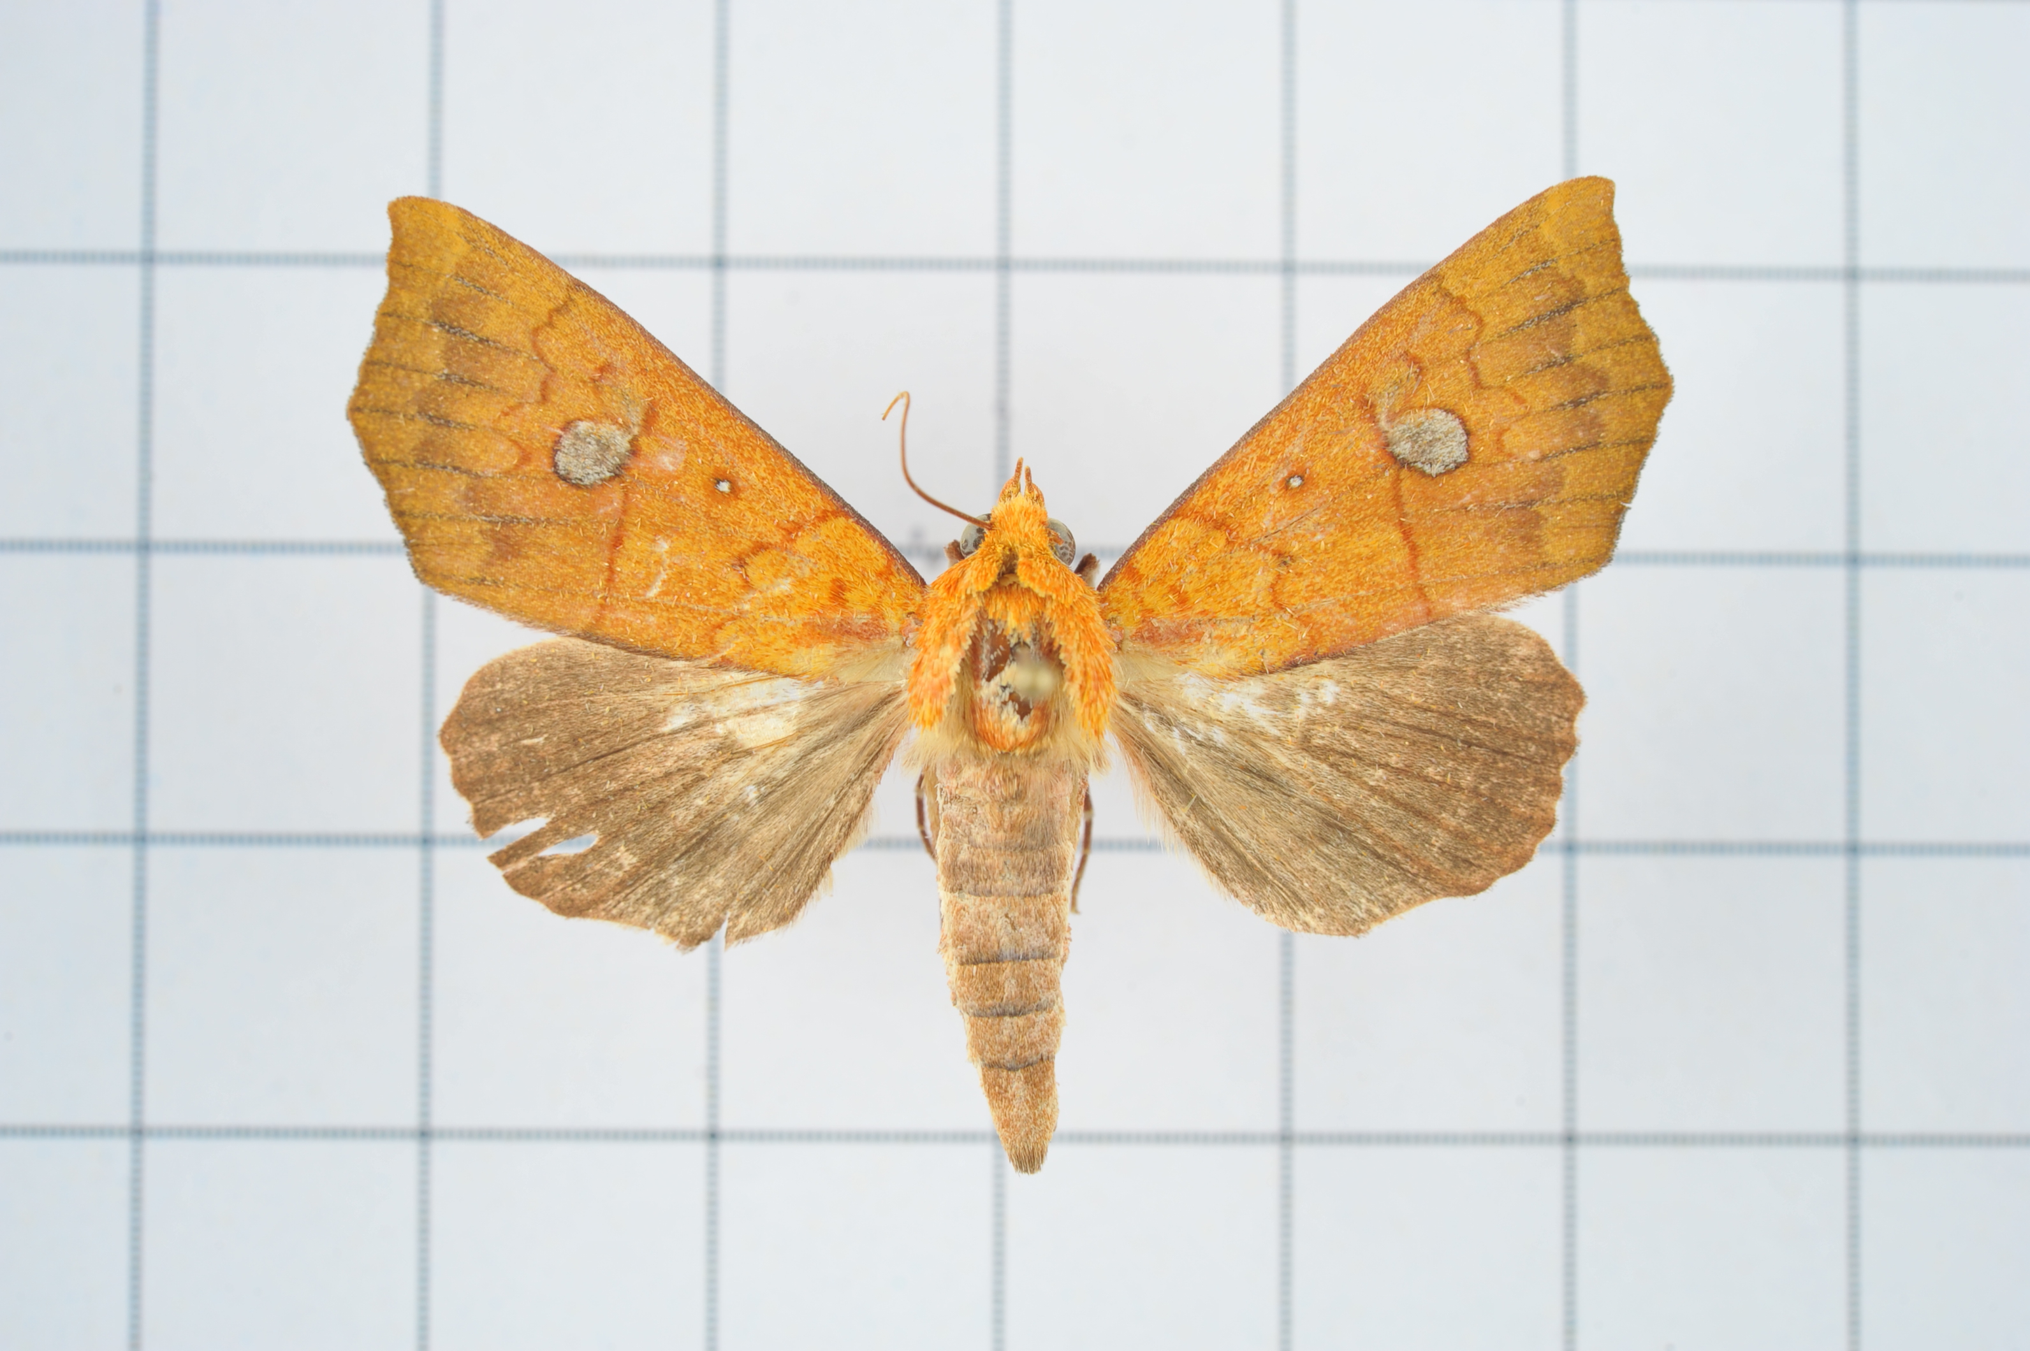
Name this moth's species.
Rusicada combinans
